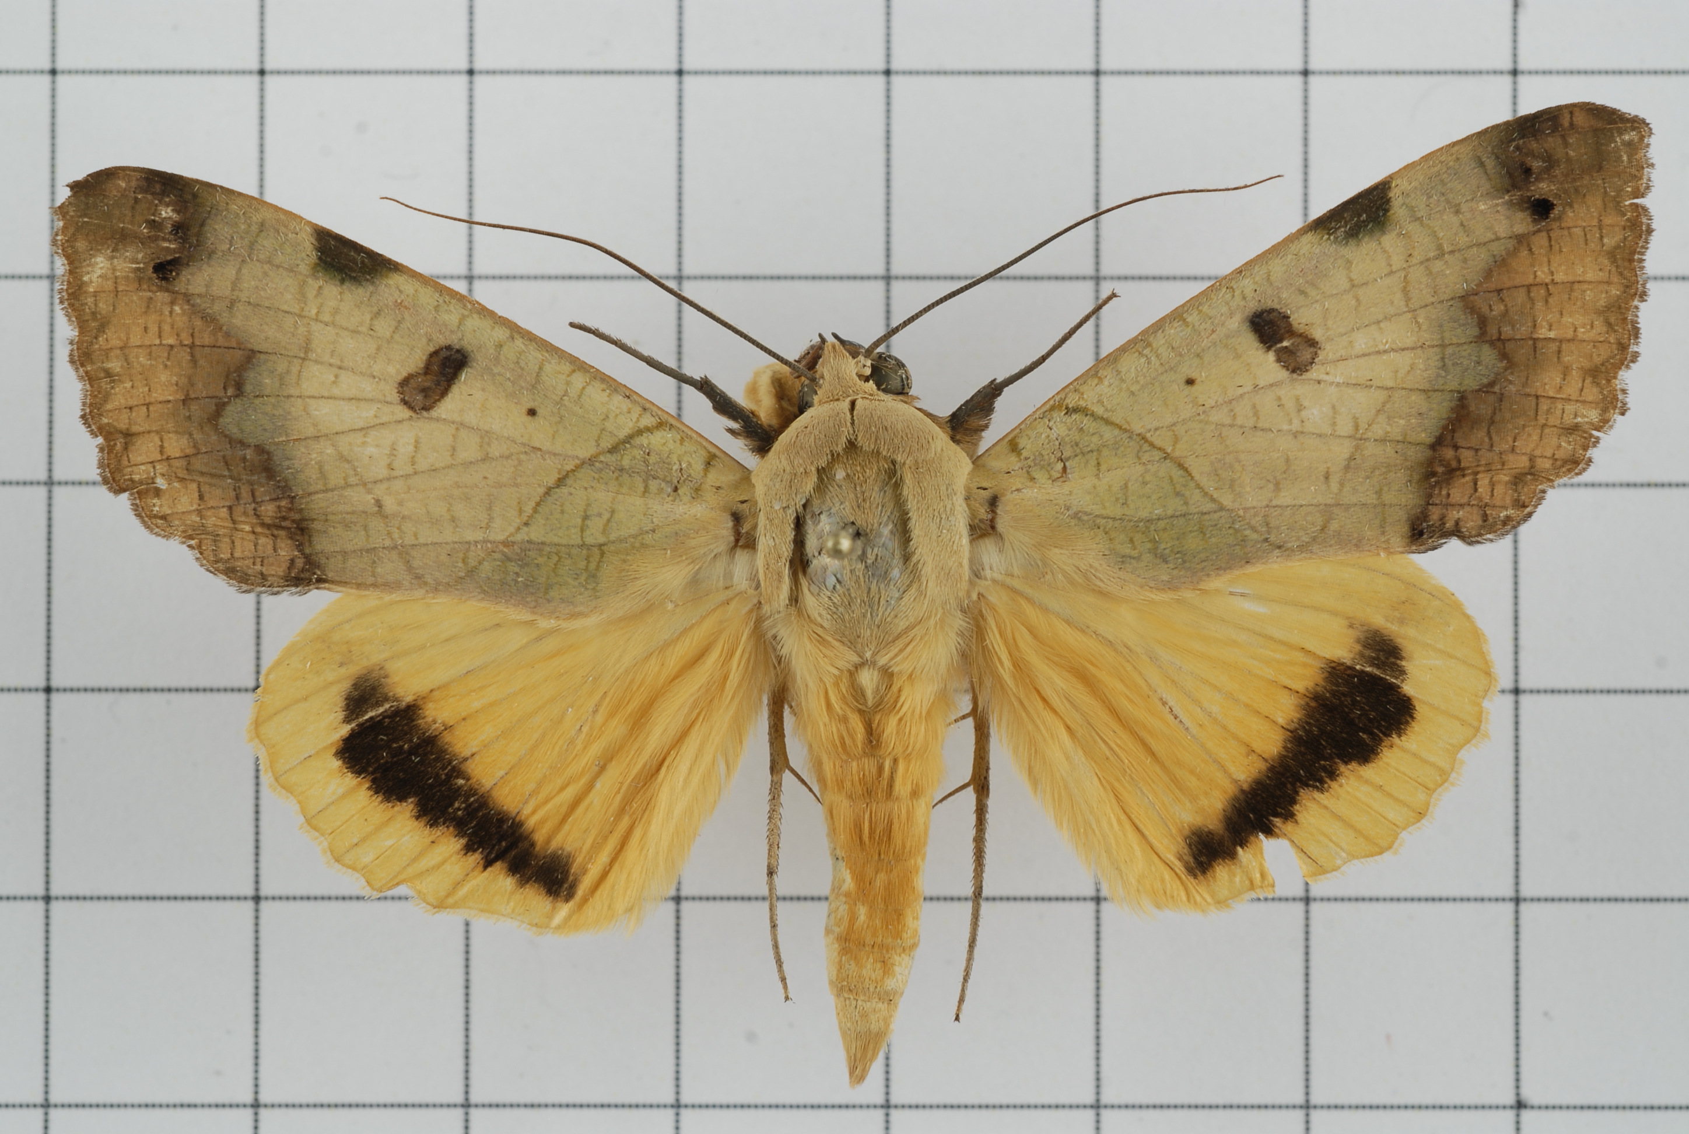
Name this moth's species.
Ophiusa tirhaca
